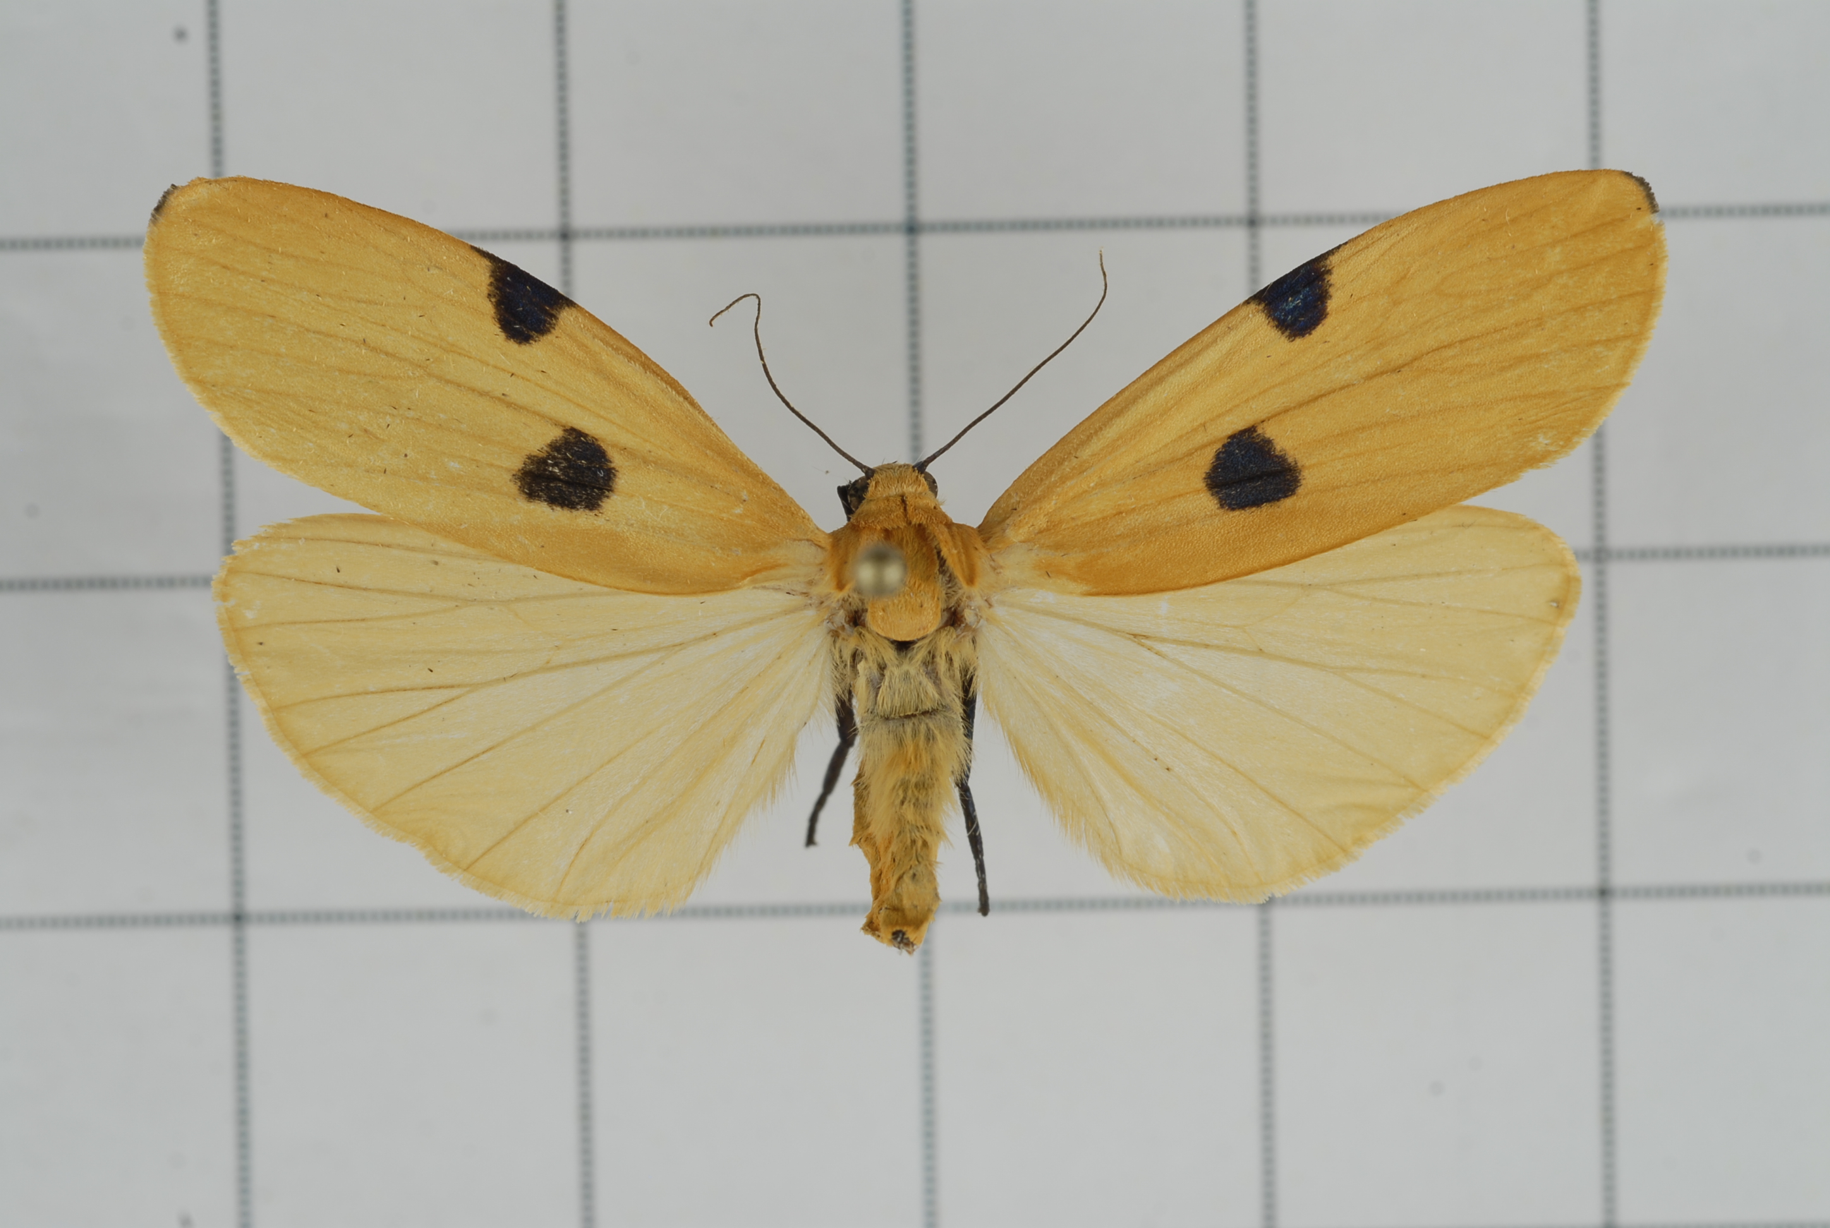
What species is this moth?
Conilepia nigricosta paiwan
